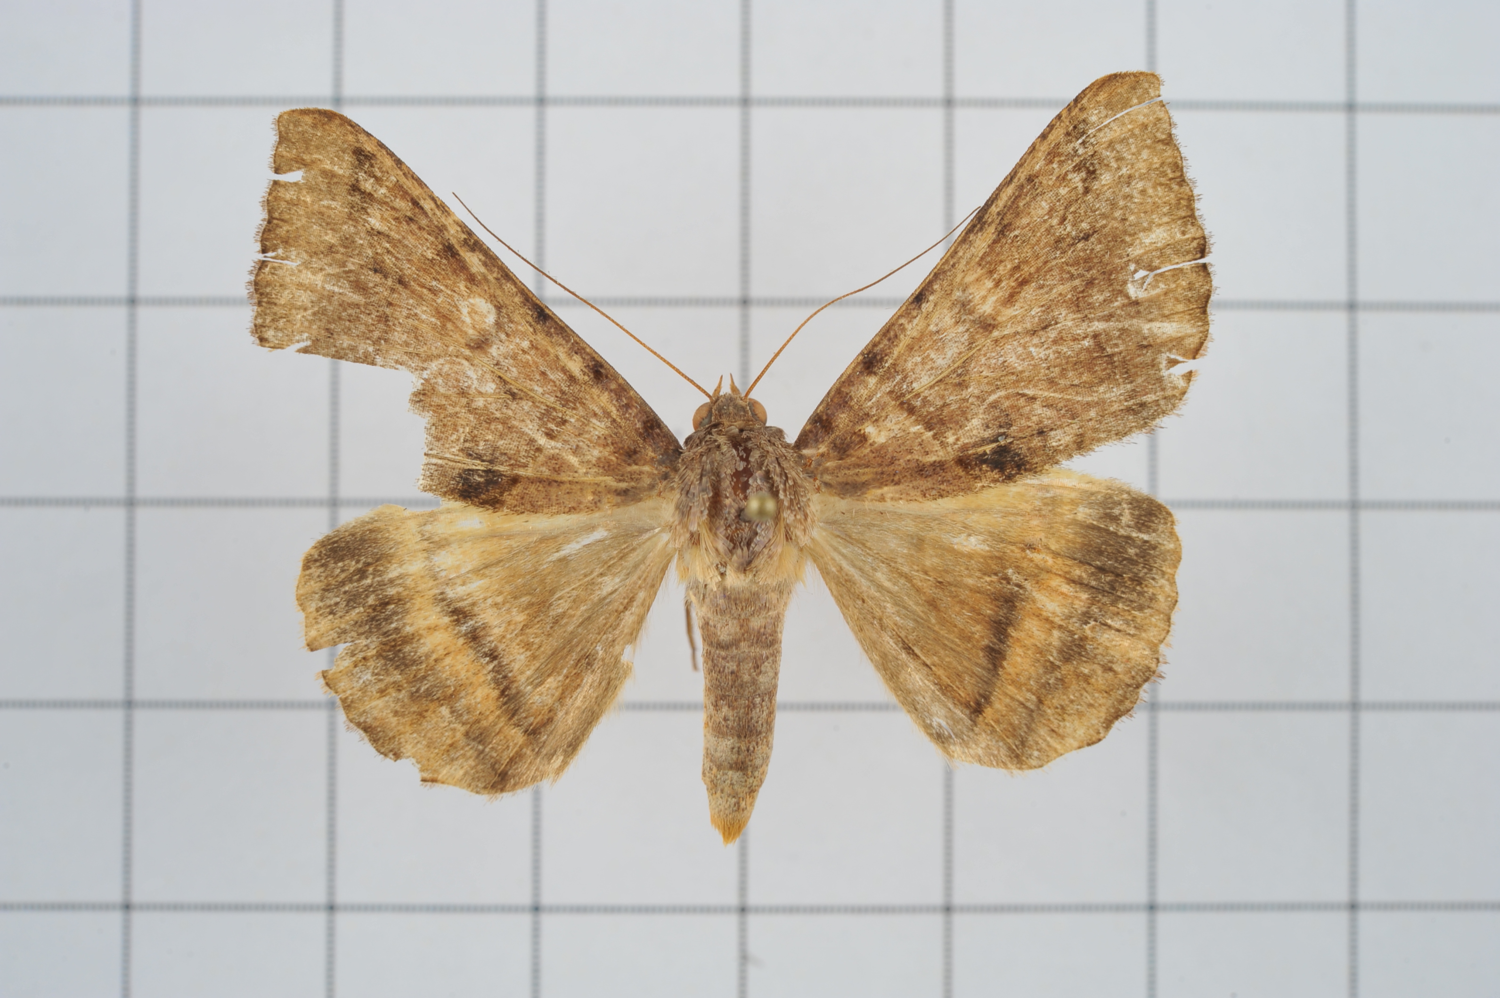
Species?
Mocis undata
